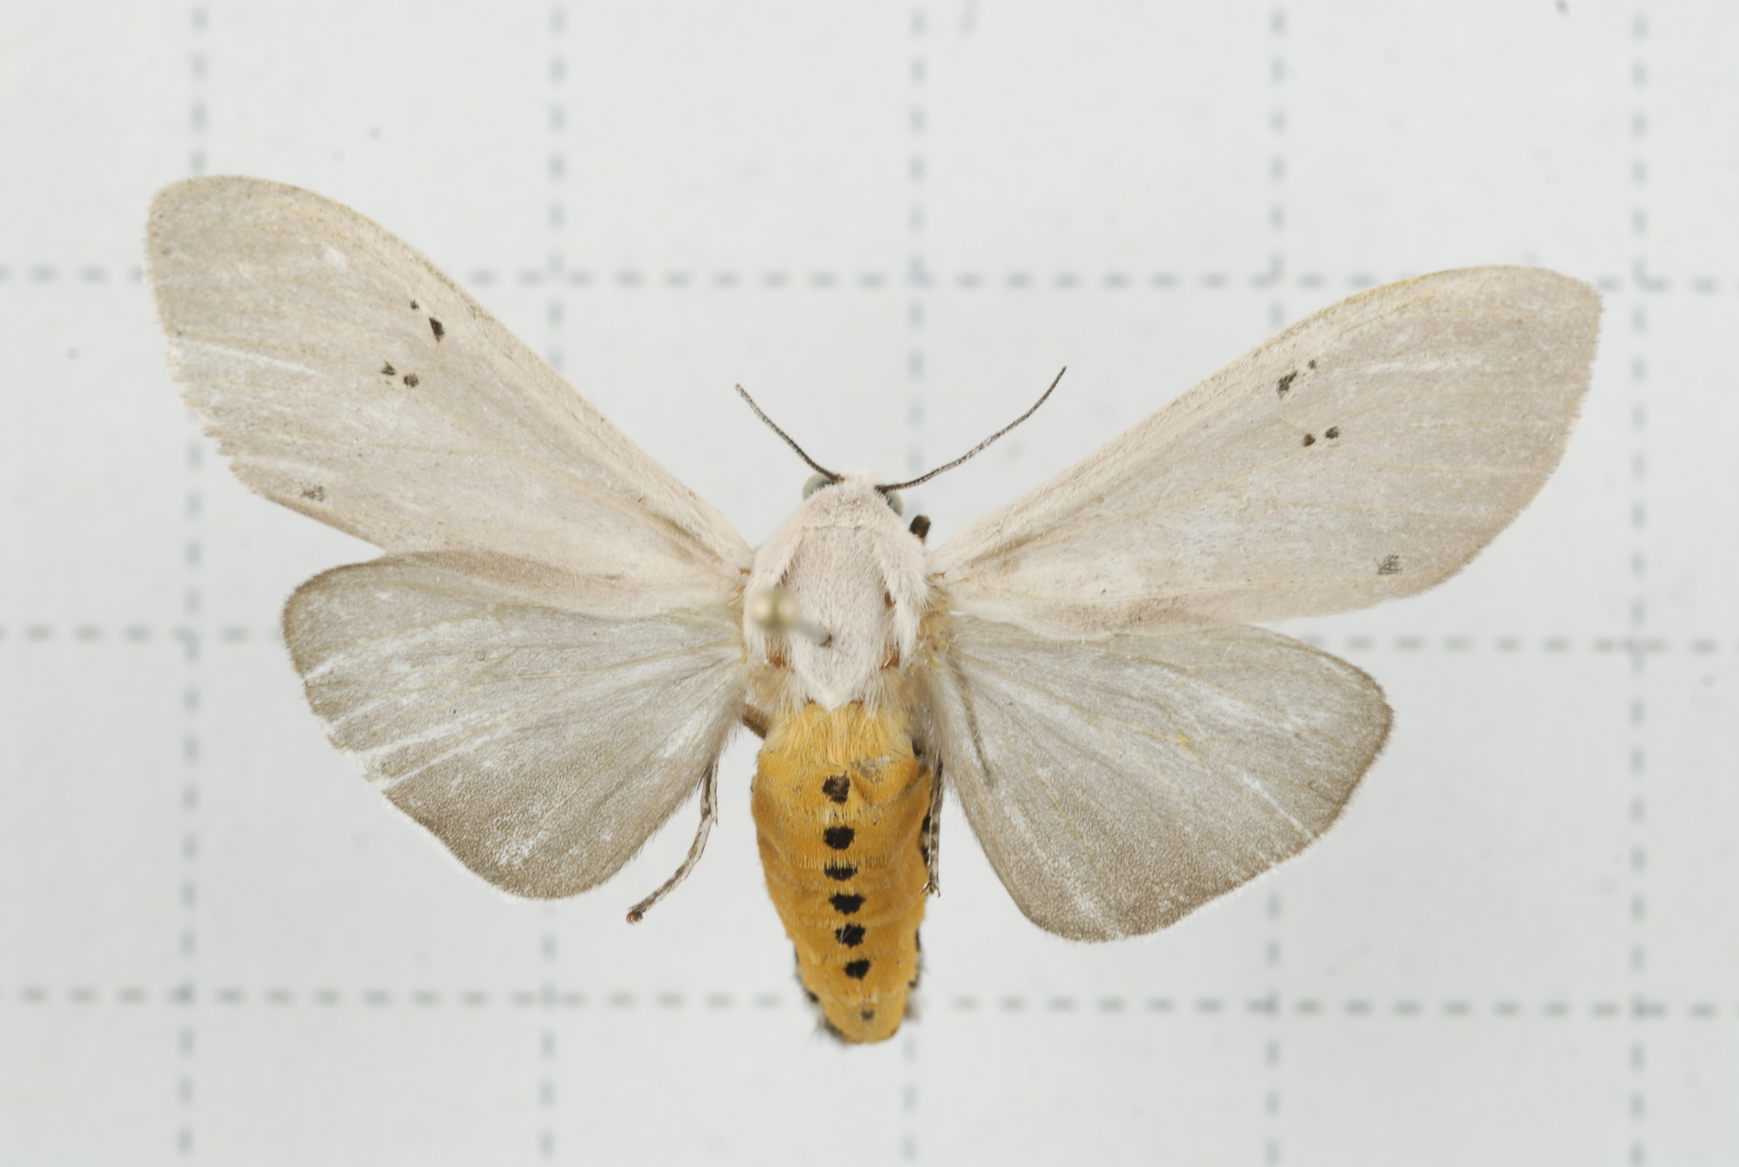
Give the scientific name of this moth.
Creatonotos transiens koni
